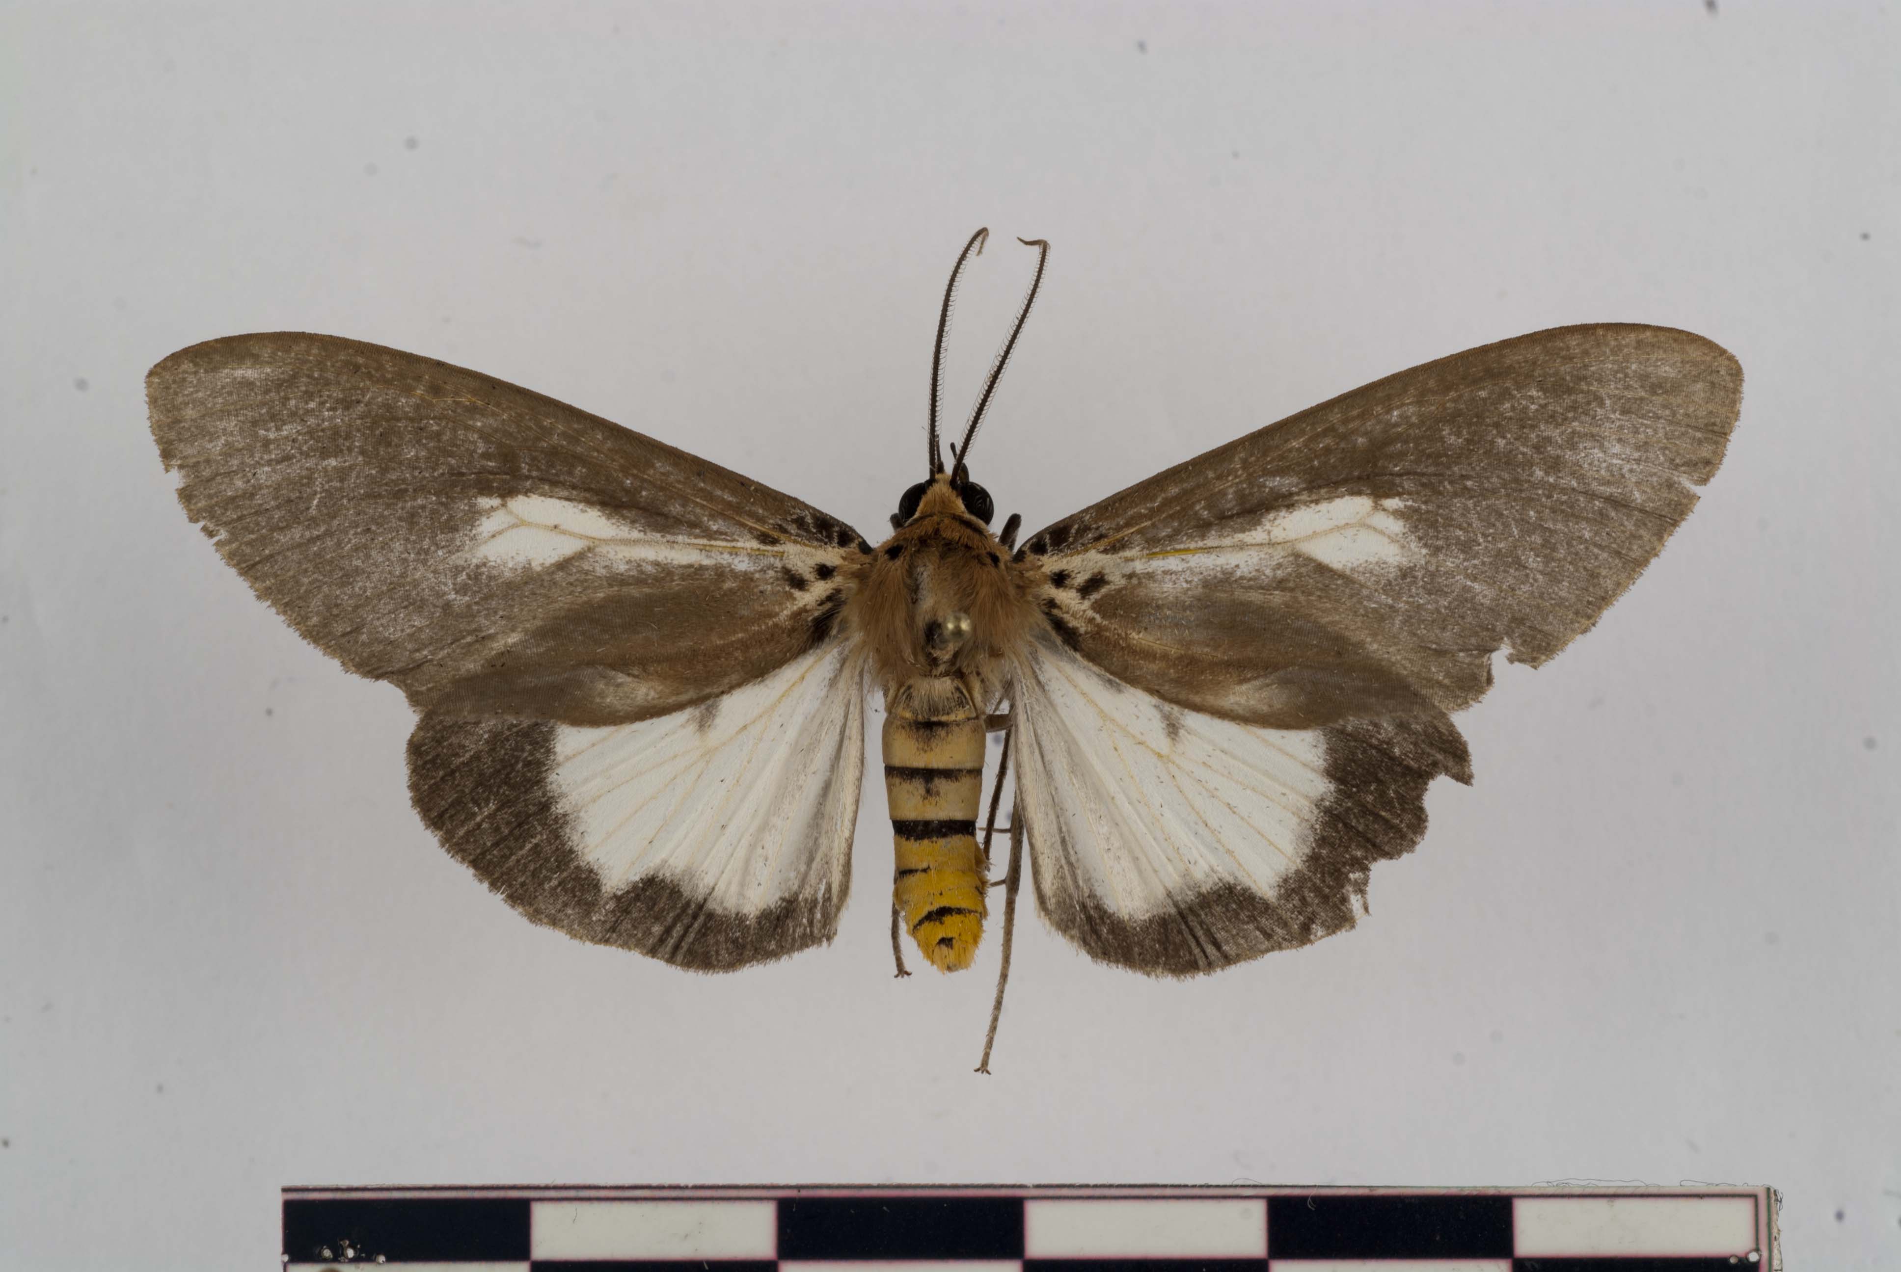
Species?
Asota heliconia zebrina
